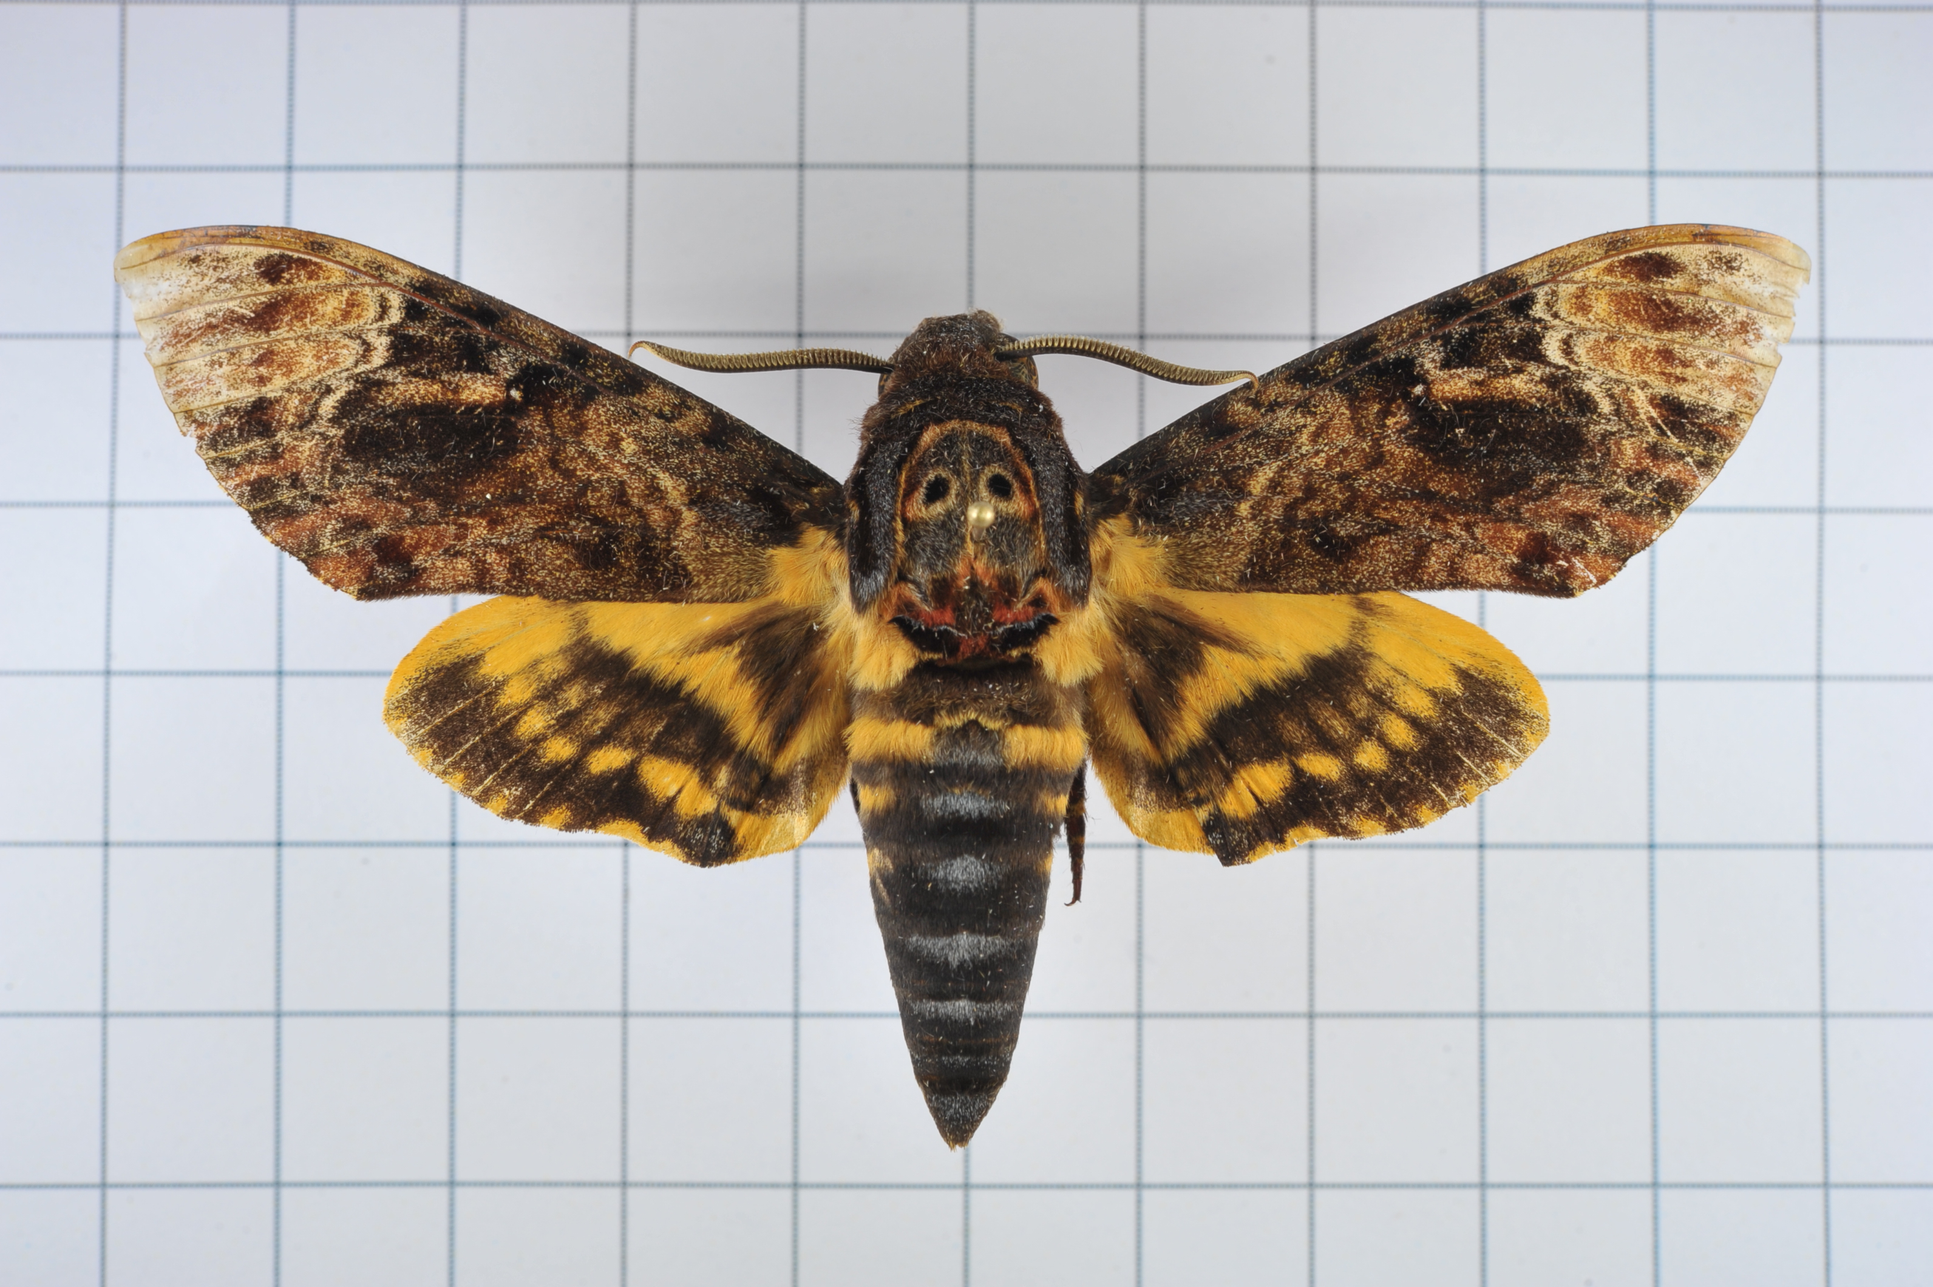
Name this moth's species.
Acherontia lachesis
